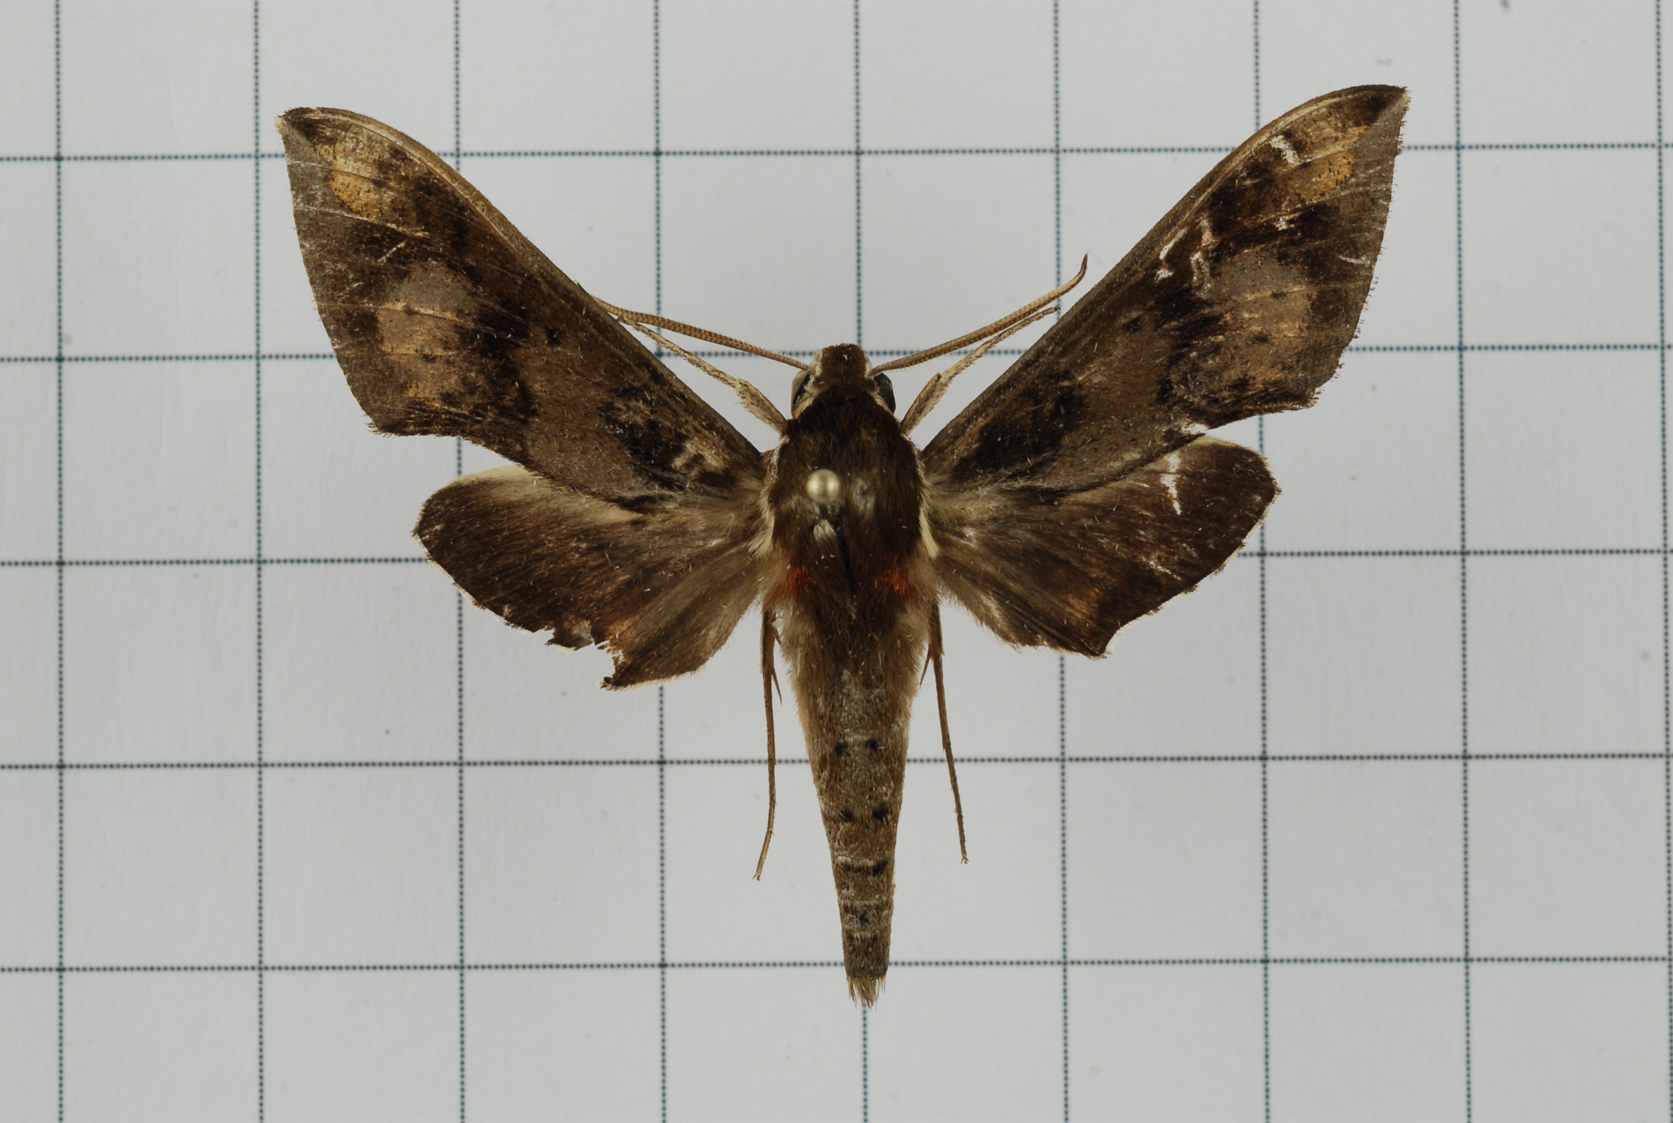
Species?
Rhagastis binoculata
